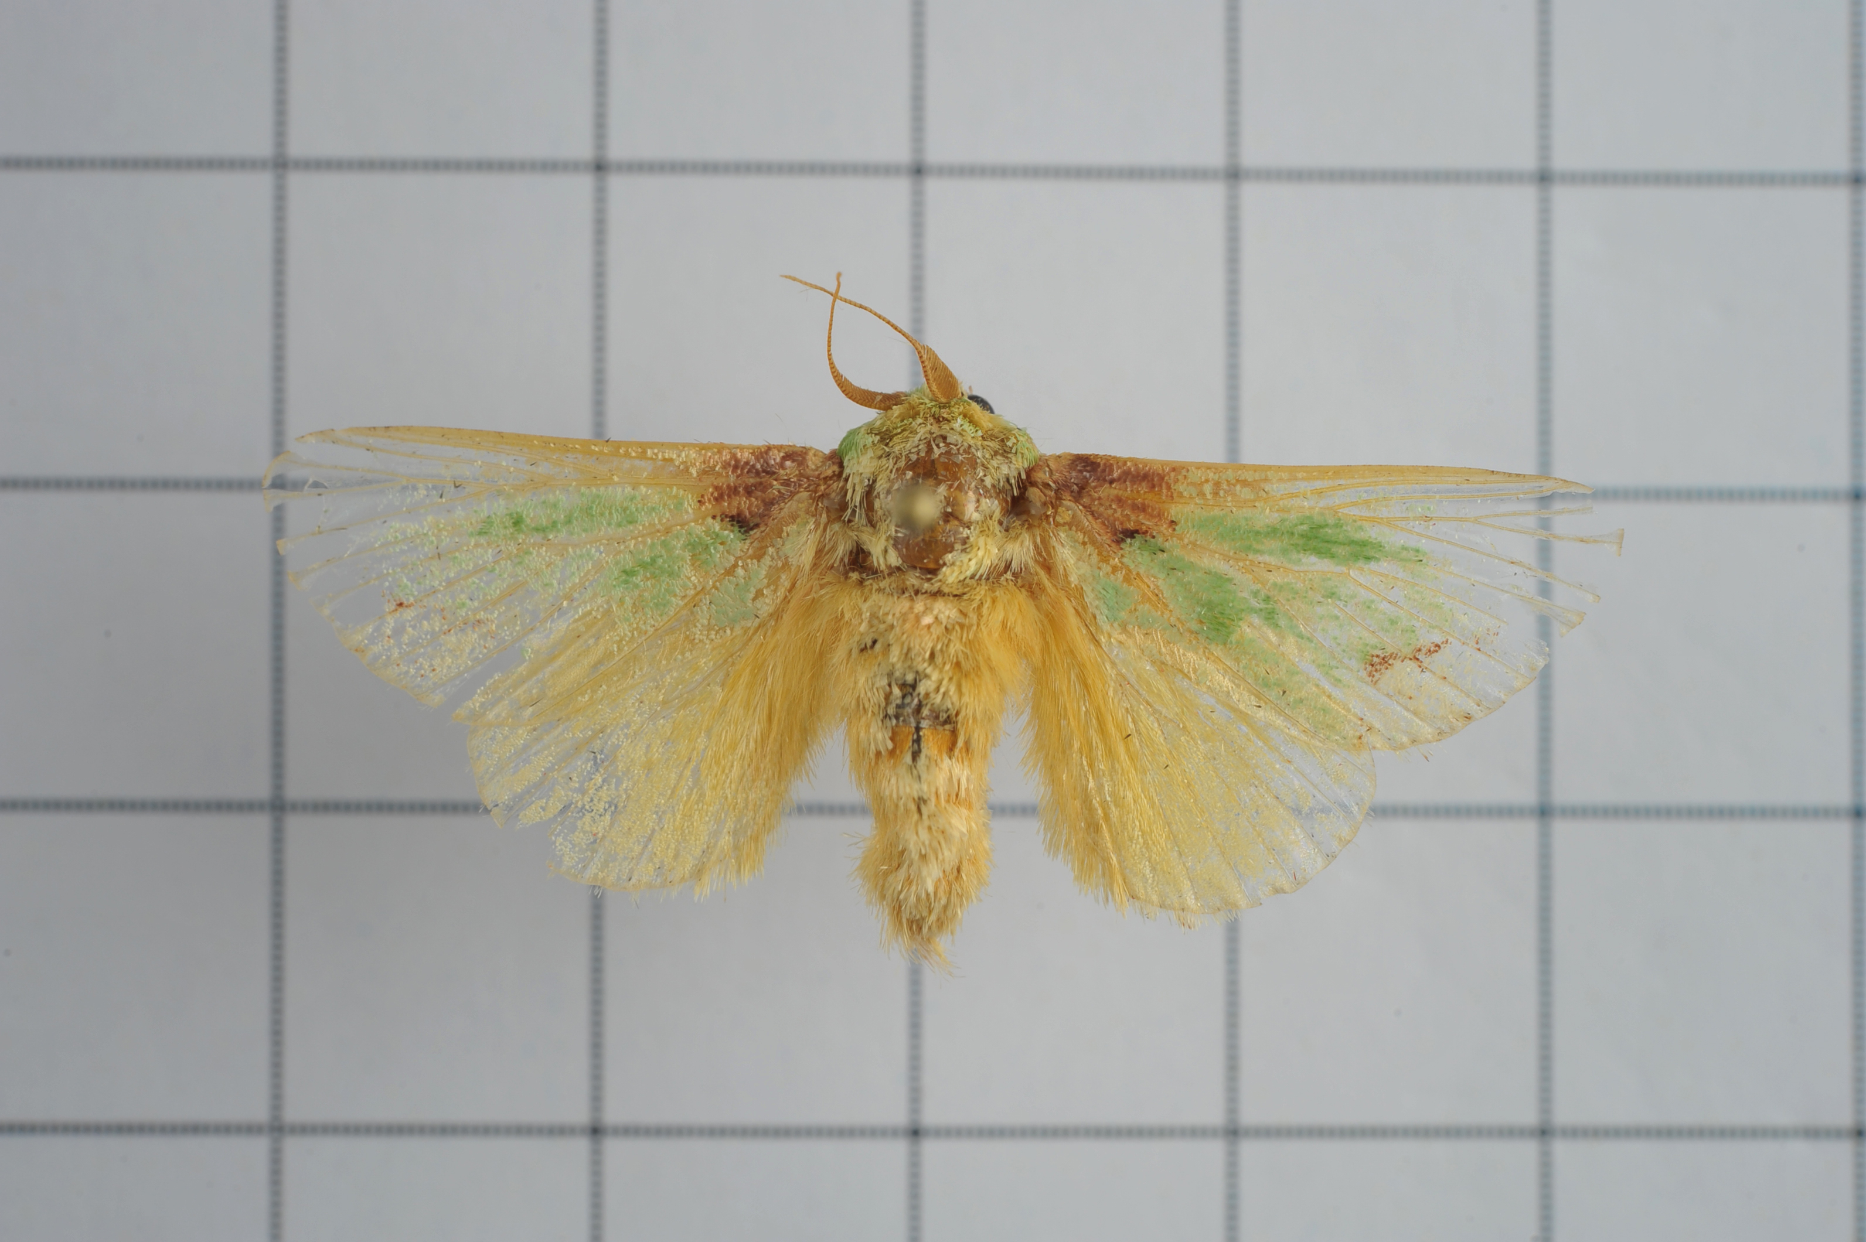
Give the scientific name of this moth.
Parasa consocia
